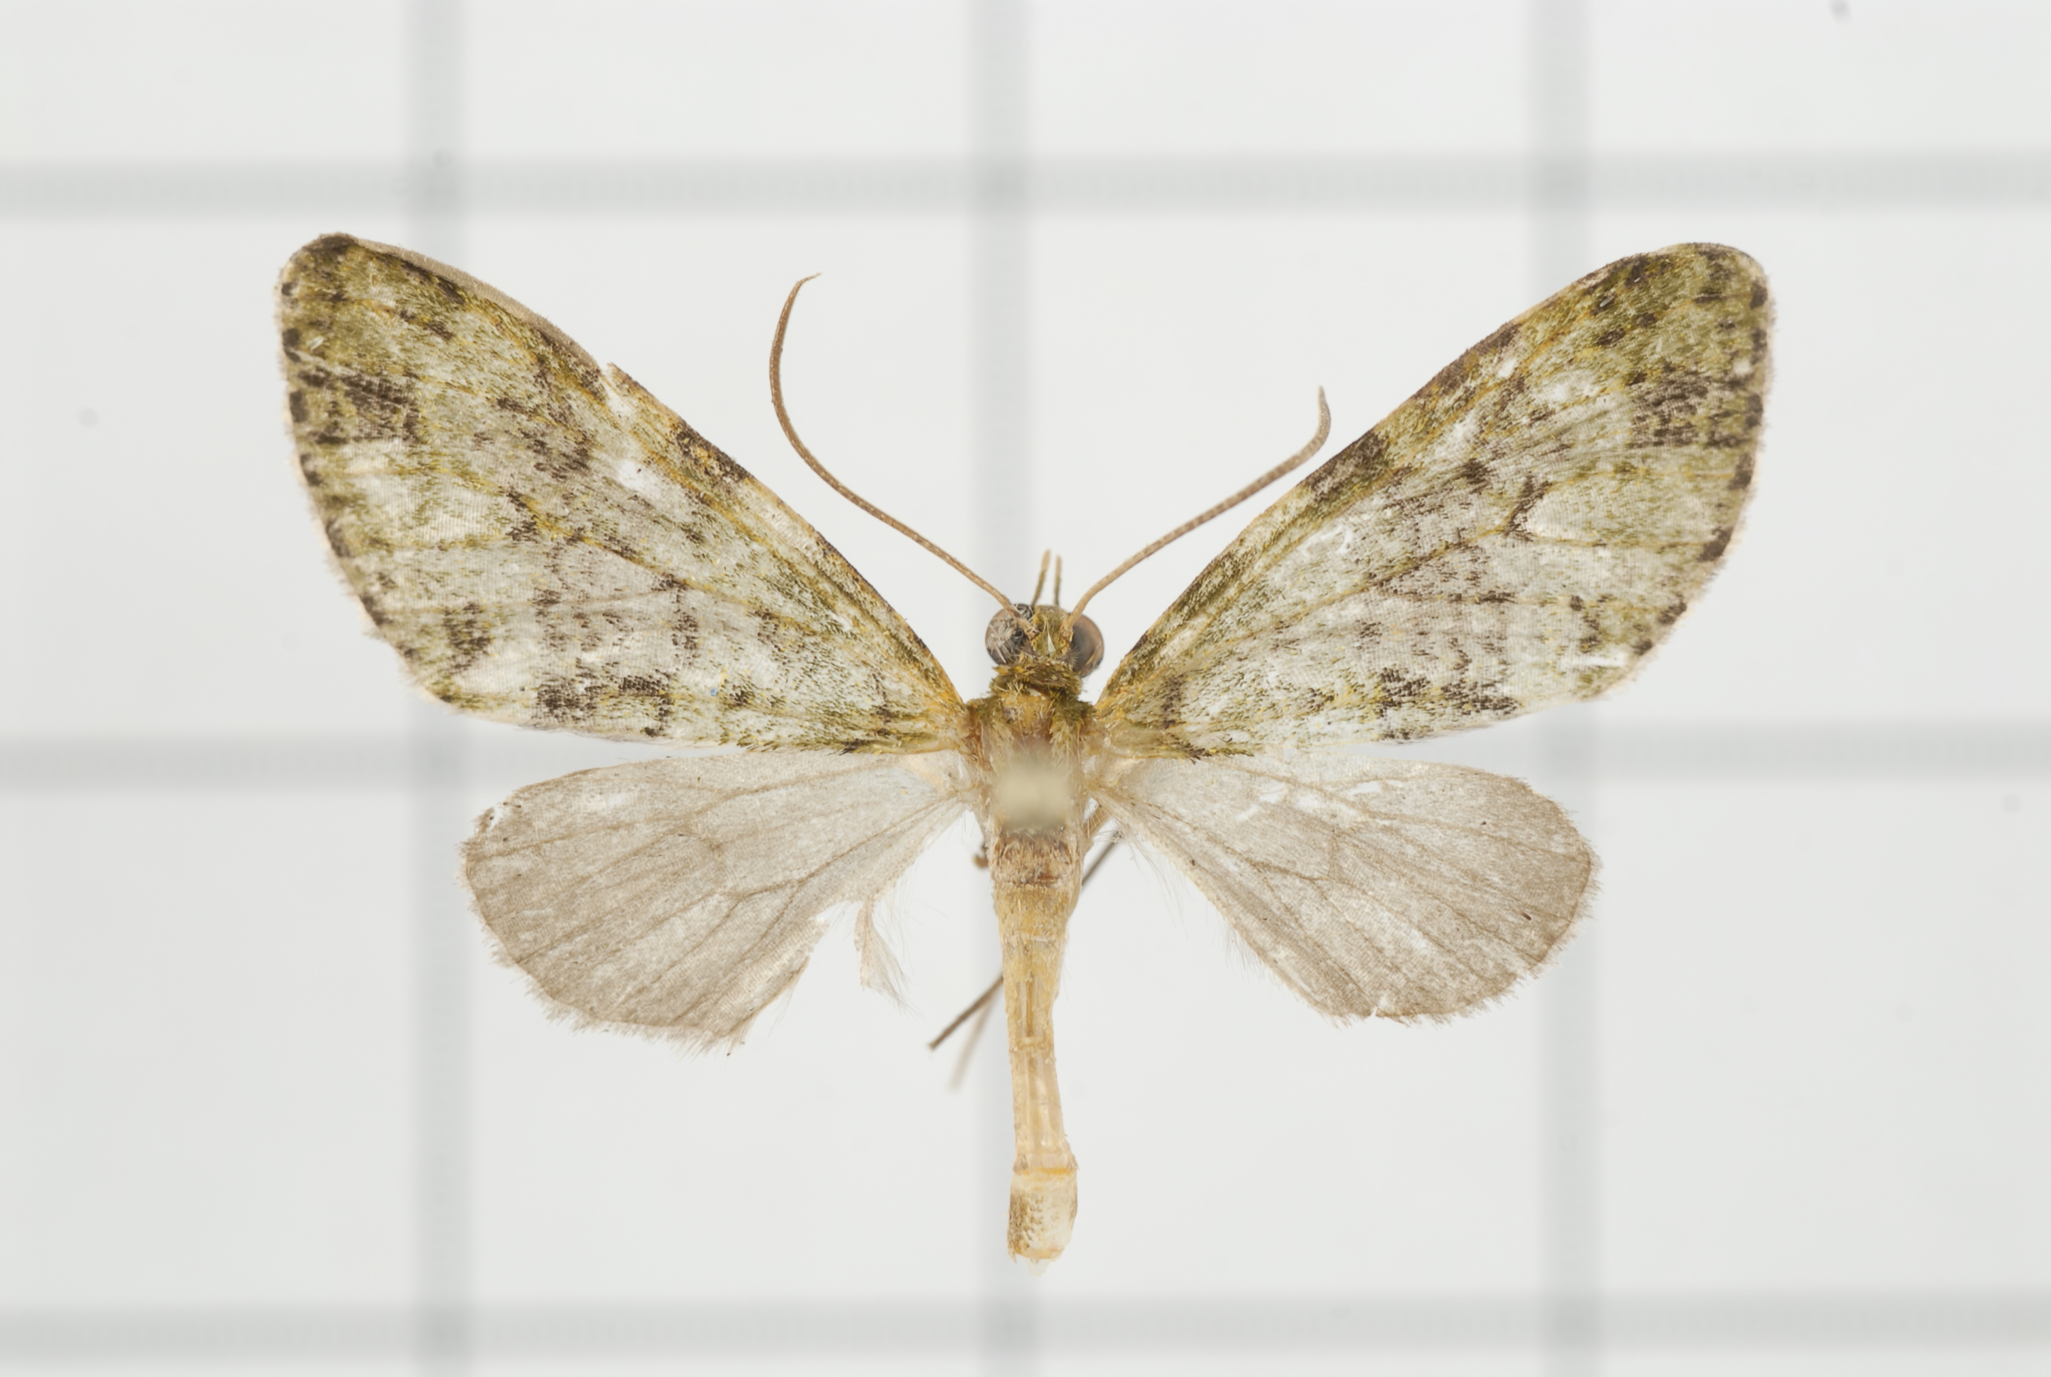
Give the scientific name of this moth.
Hypocometa clauda
